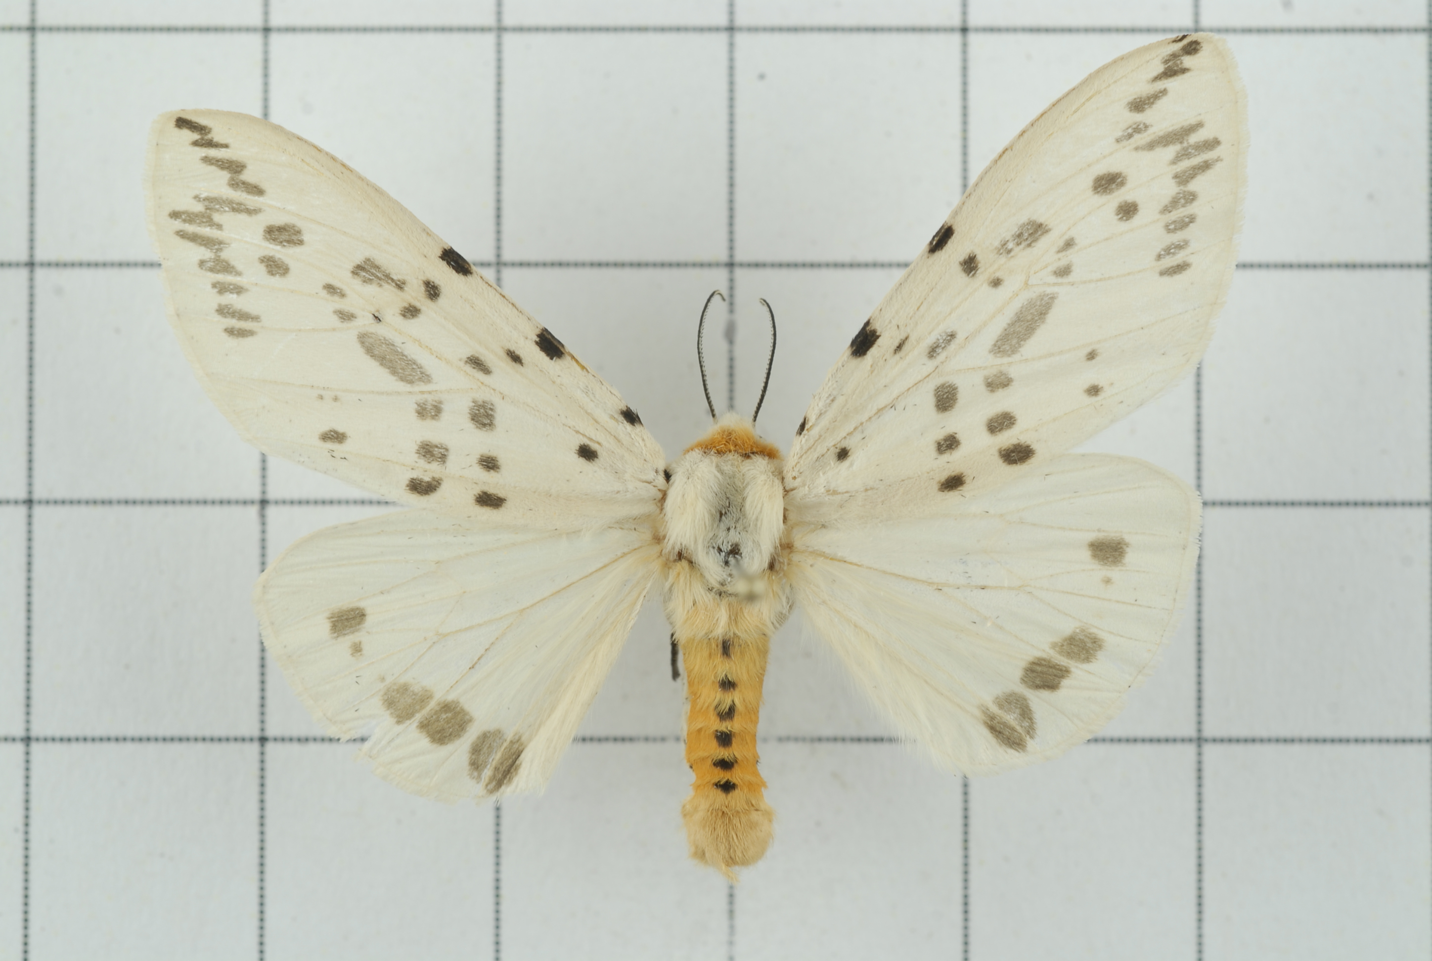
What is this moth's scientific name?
Lemyra imparilis
